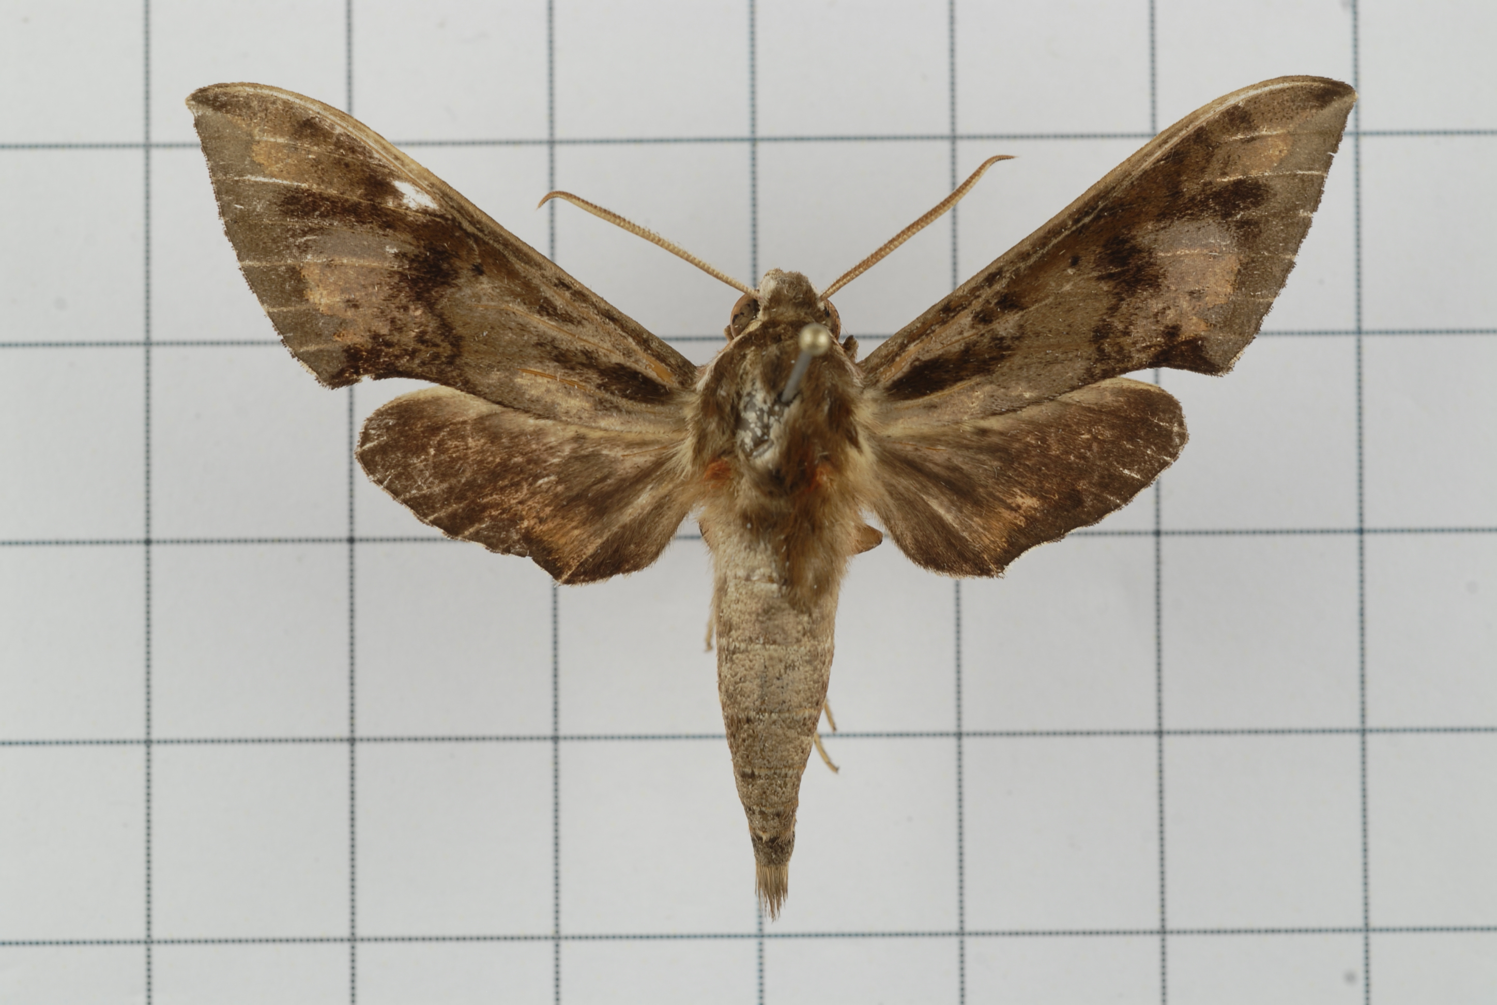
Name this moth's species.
Rhagastis binoculata
